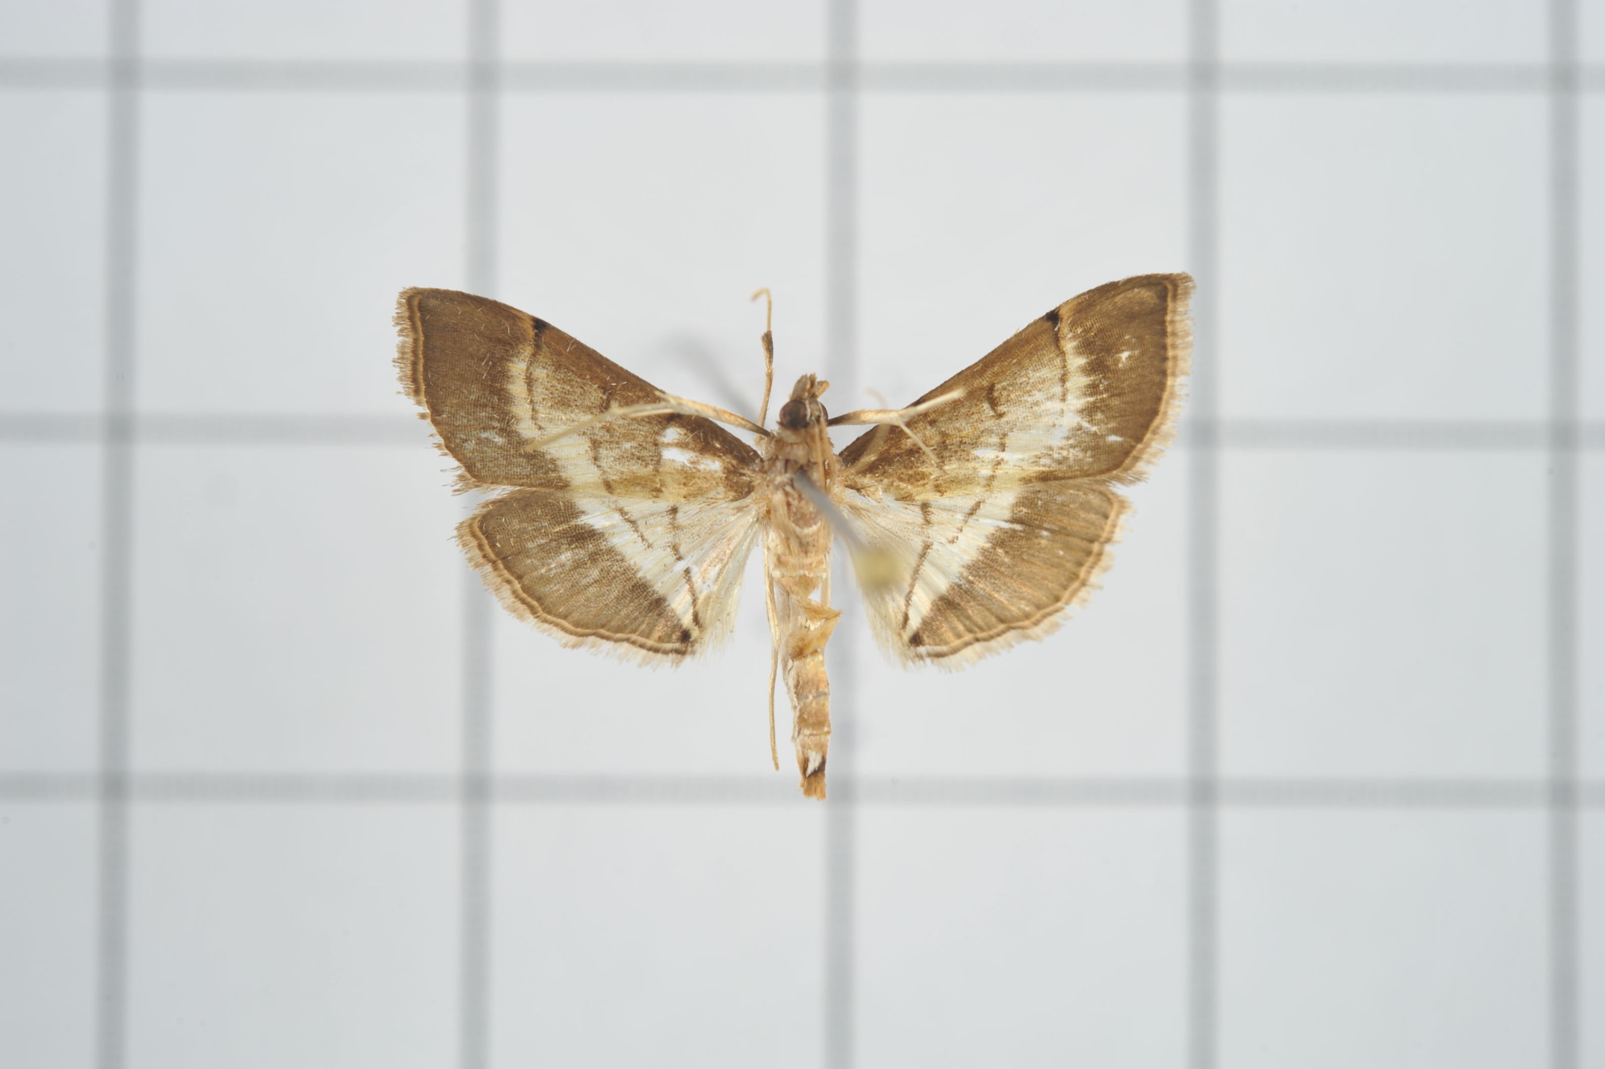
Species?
Cnaphalocrocis pilosa
